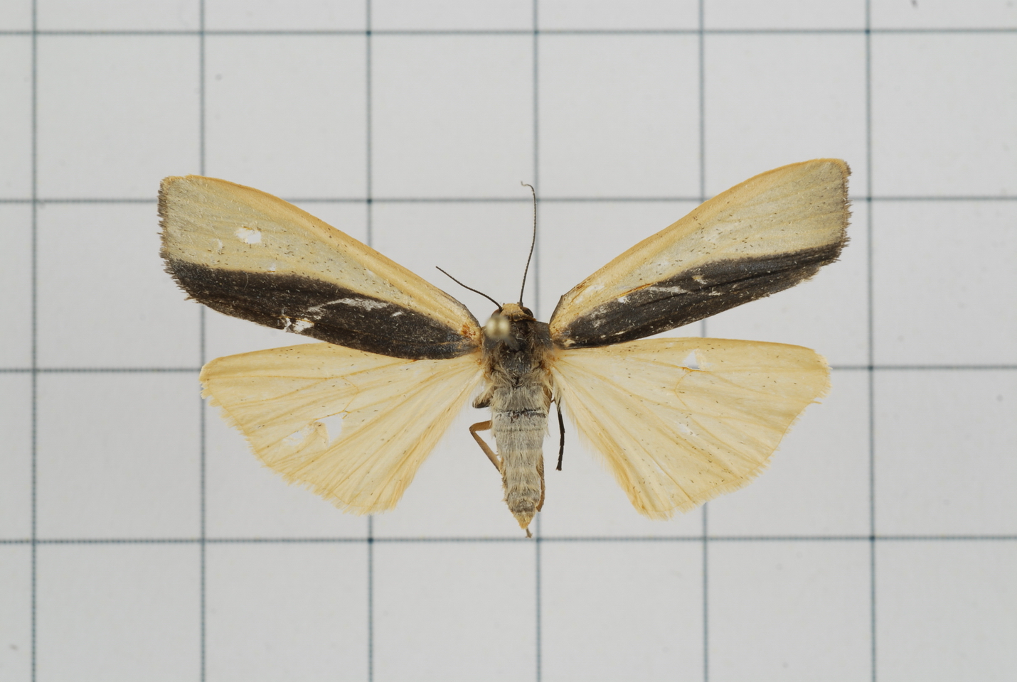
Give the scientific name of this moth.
Hesudra divisa
